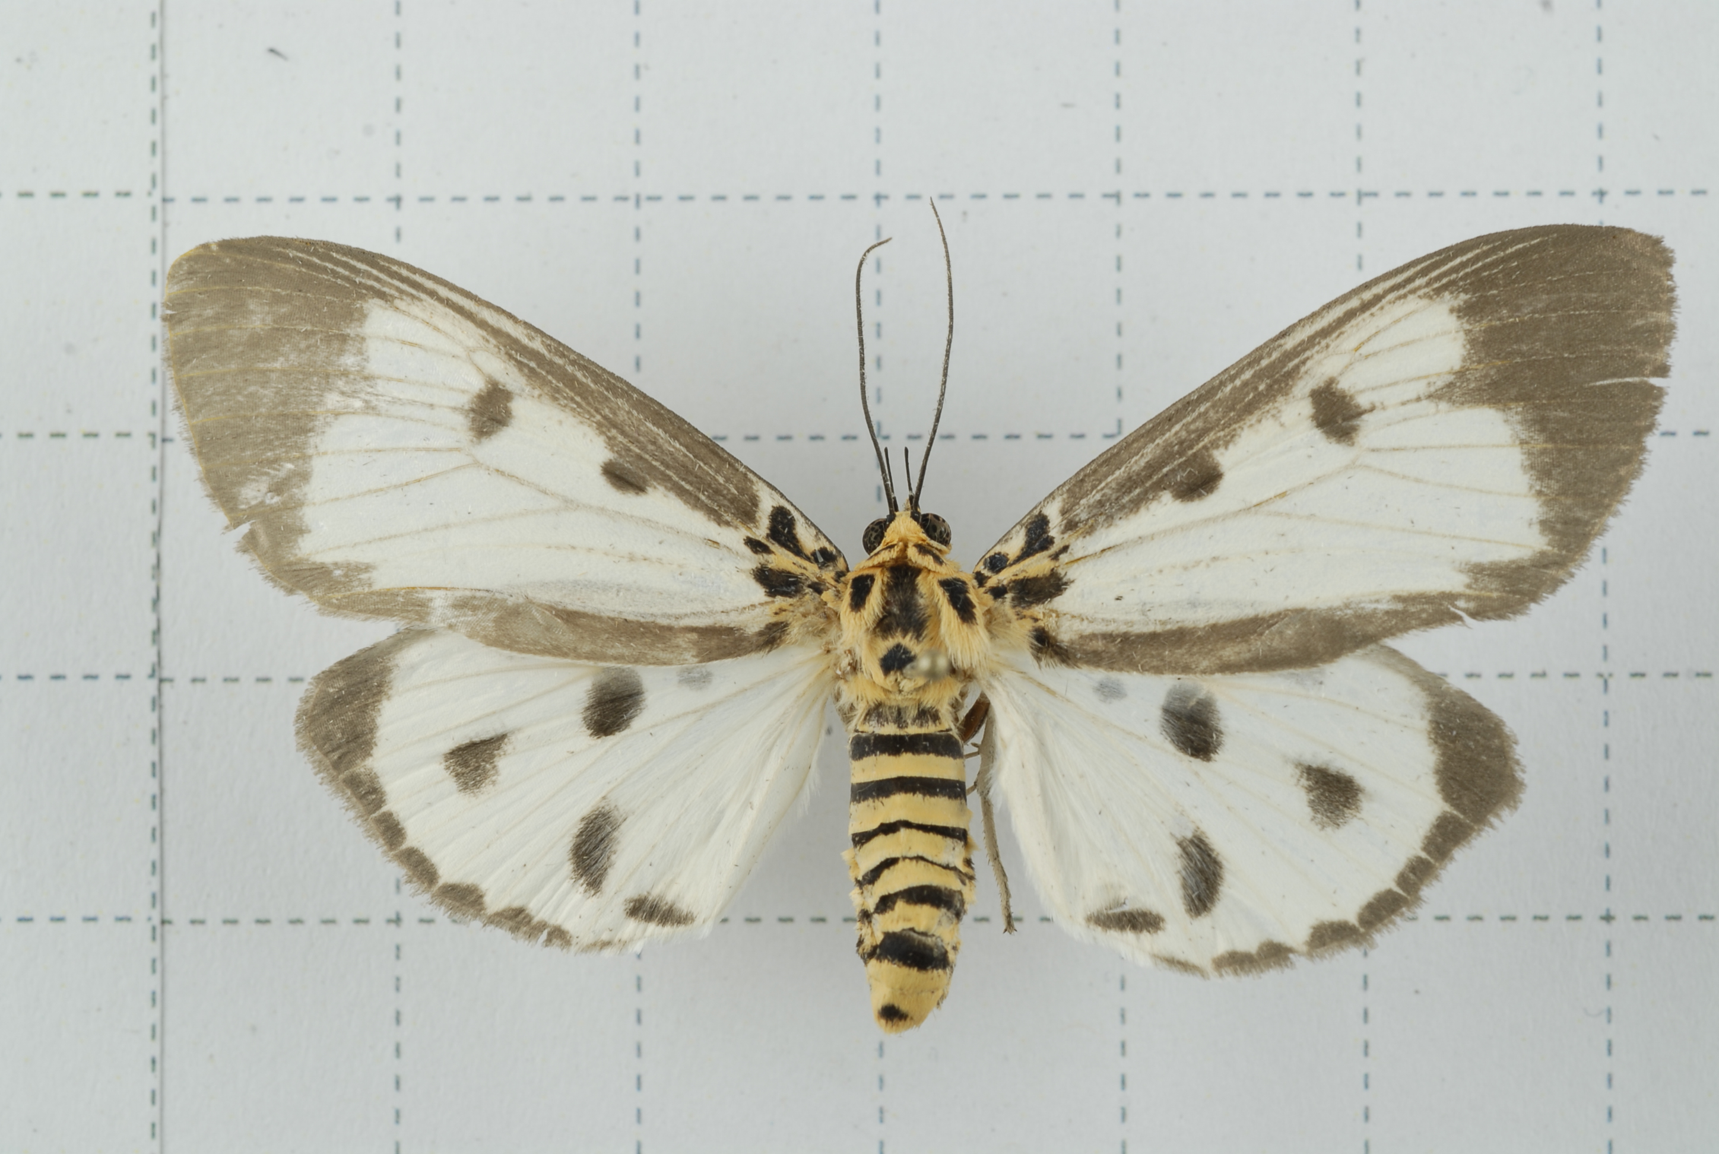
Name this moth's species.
Asota plana lacteata
